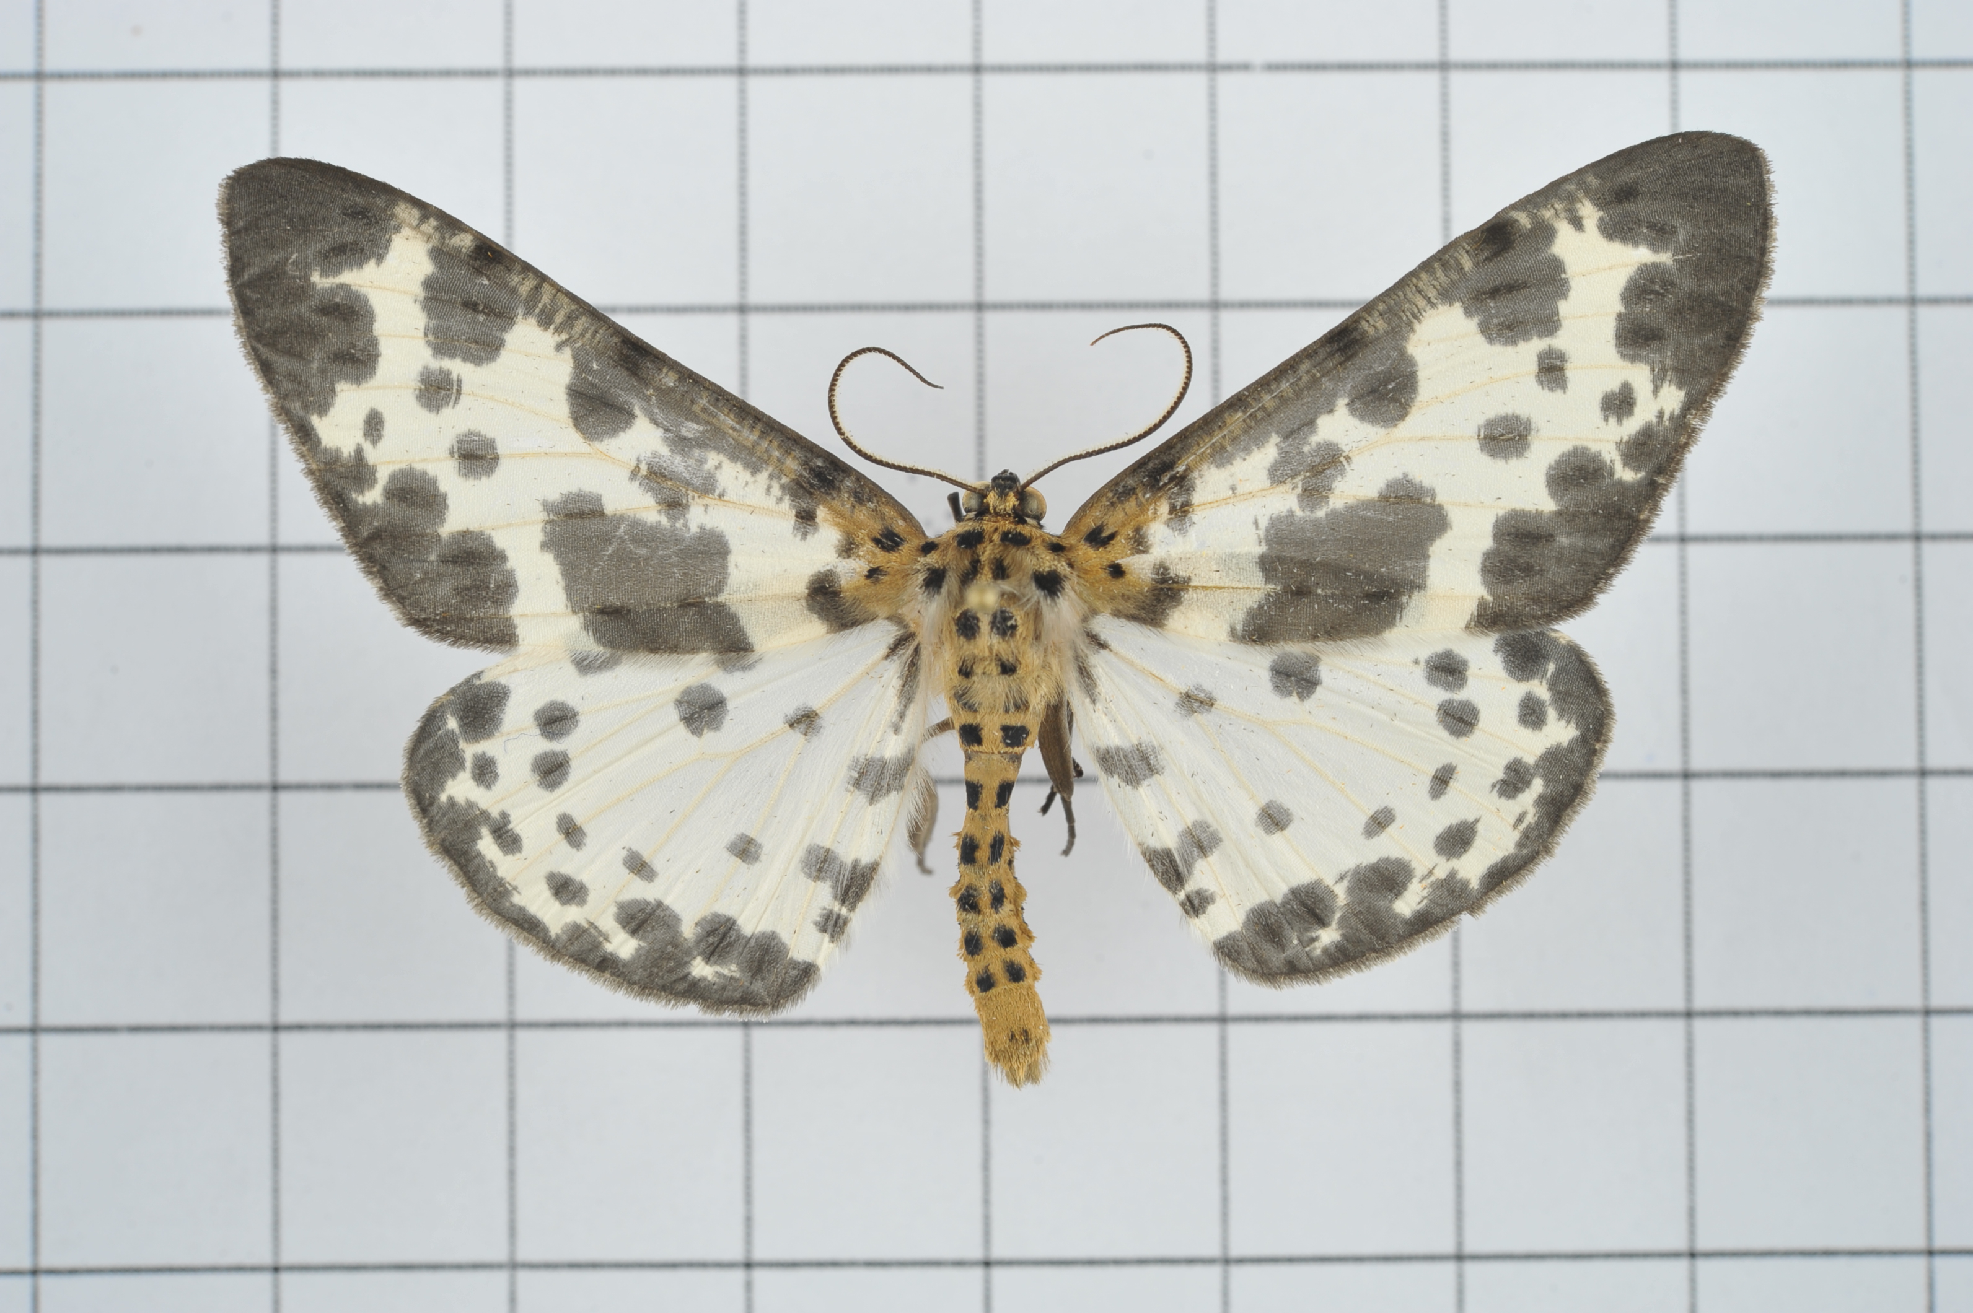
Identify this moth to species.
Percnia longitermen
